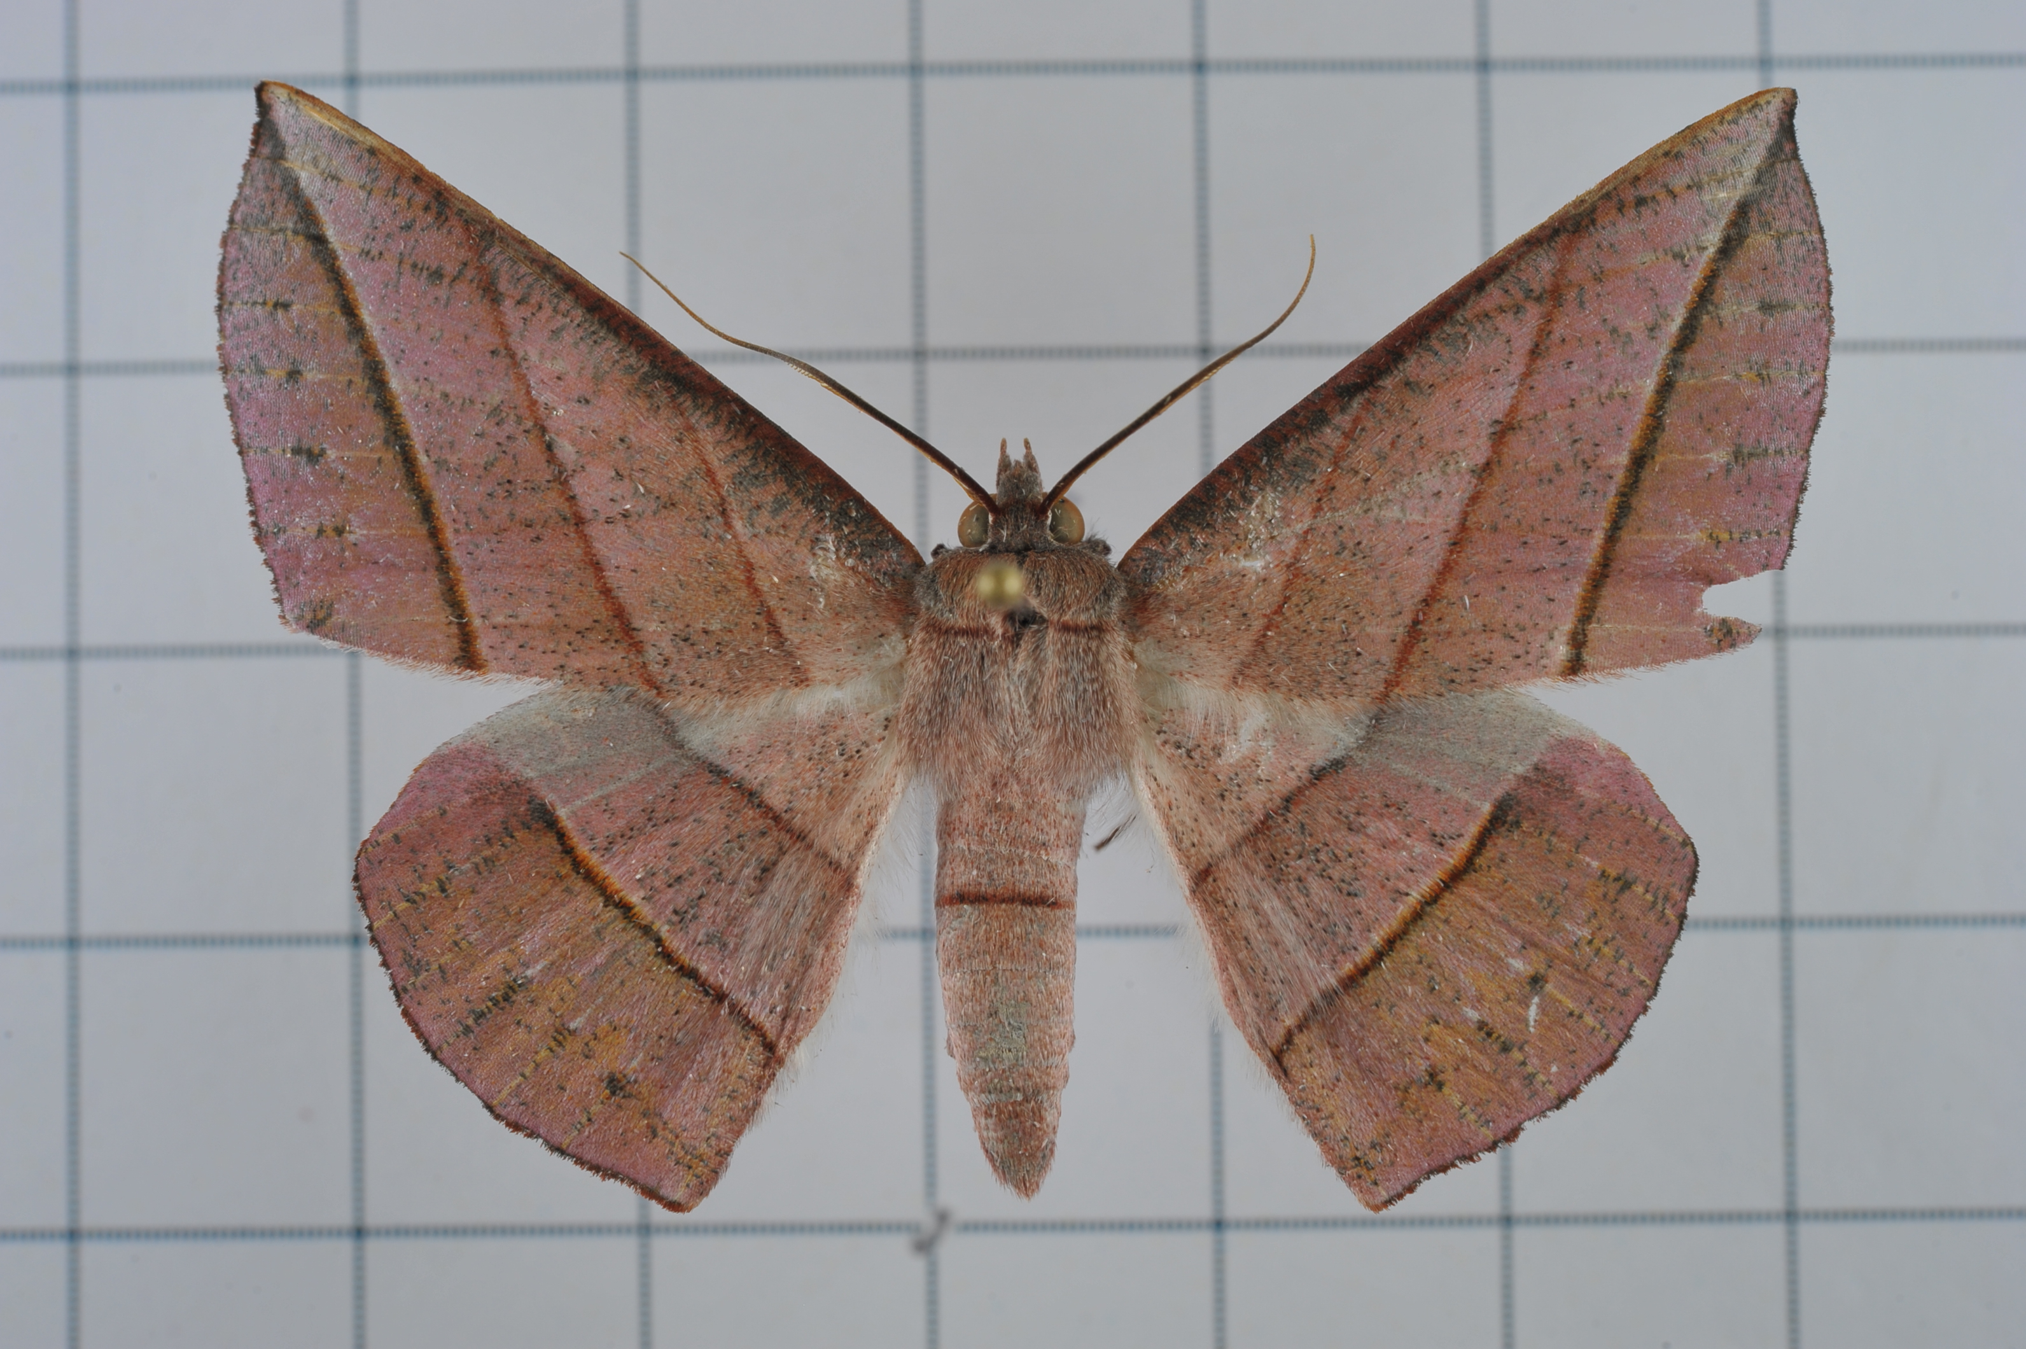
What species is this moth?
Sarcinodes yeni
